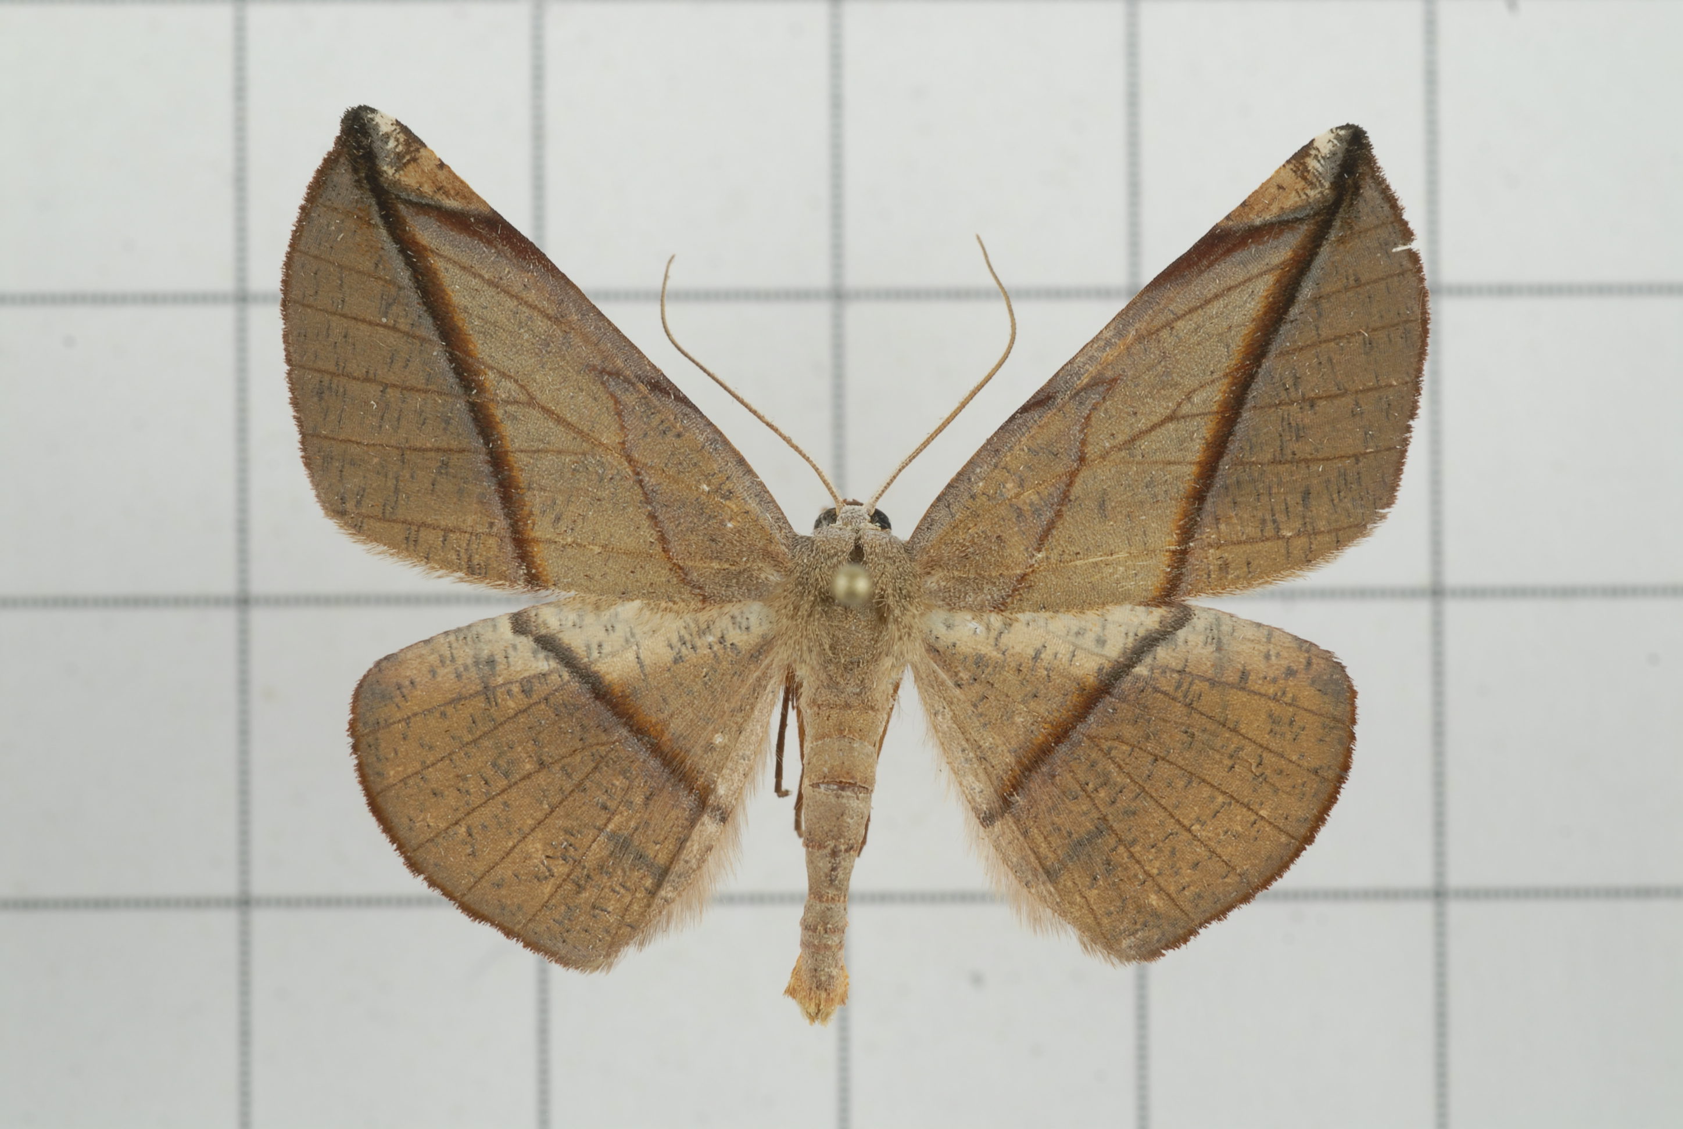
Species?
Pseudomiza obliquaria
